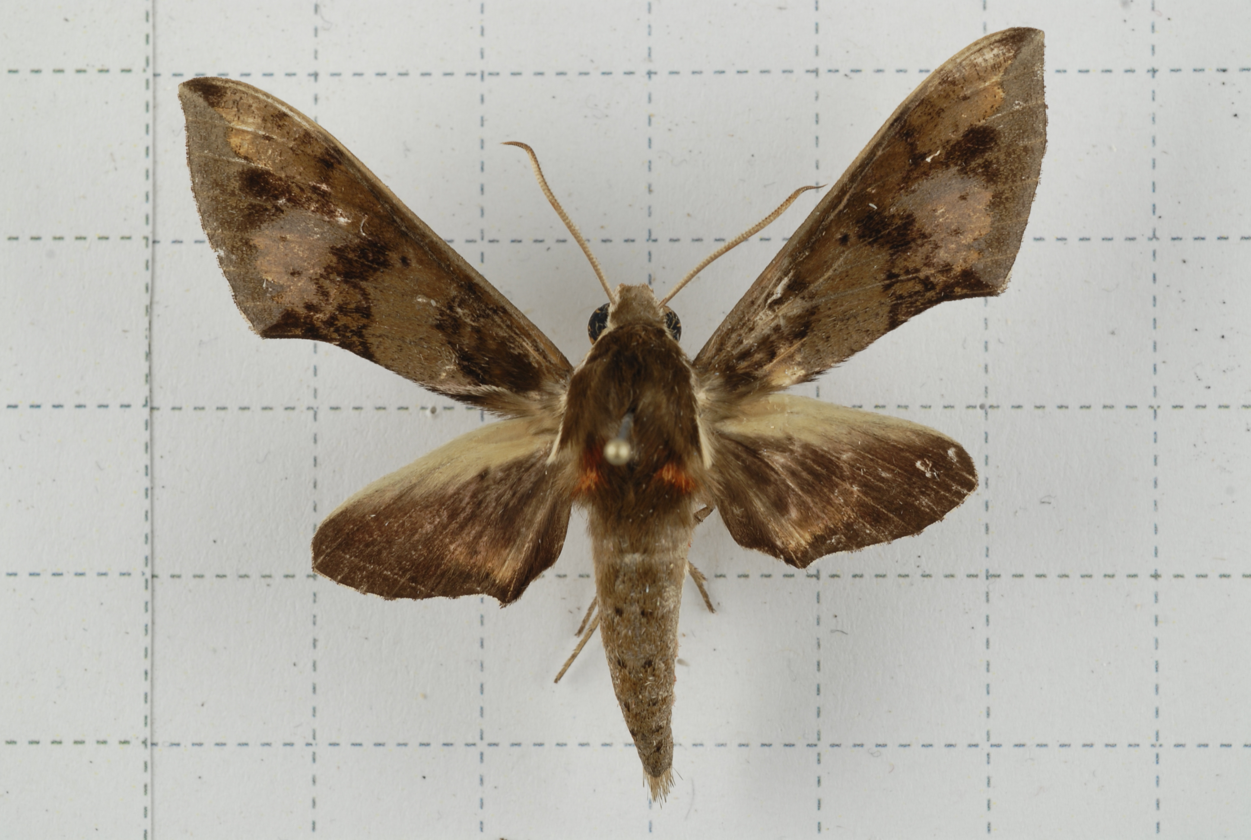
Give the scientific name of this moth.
Rhagastis binoculata
